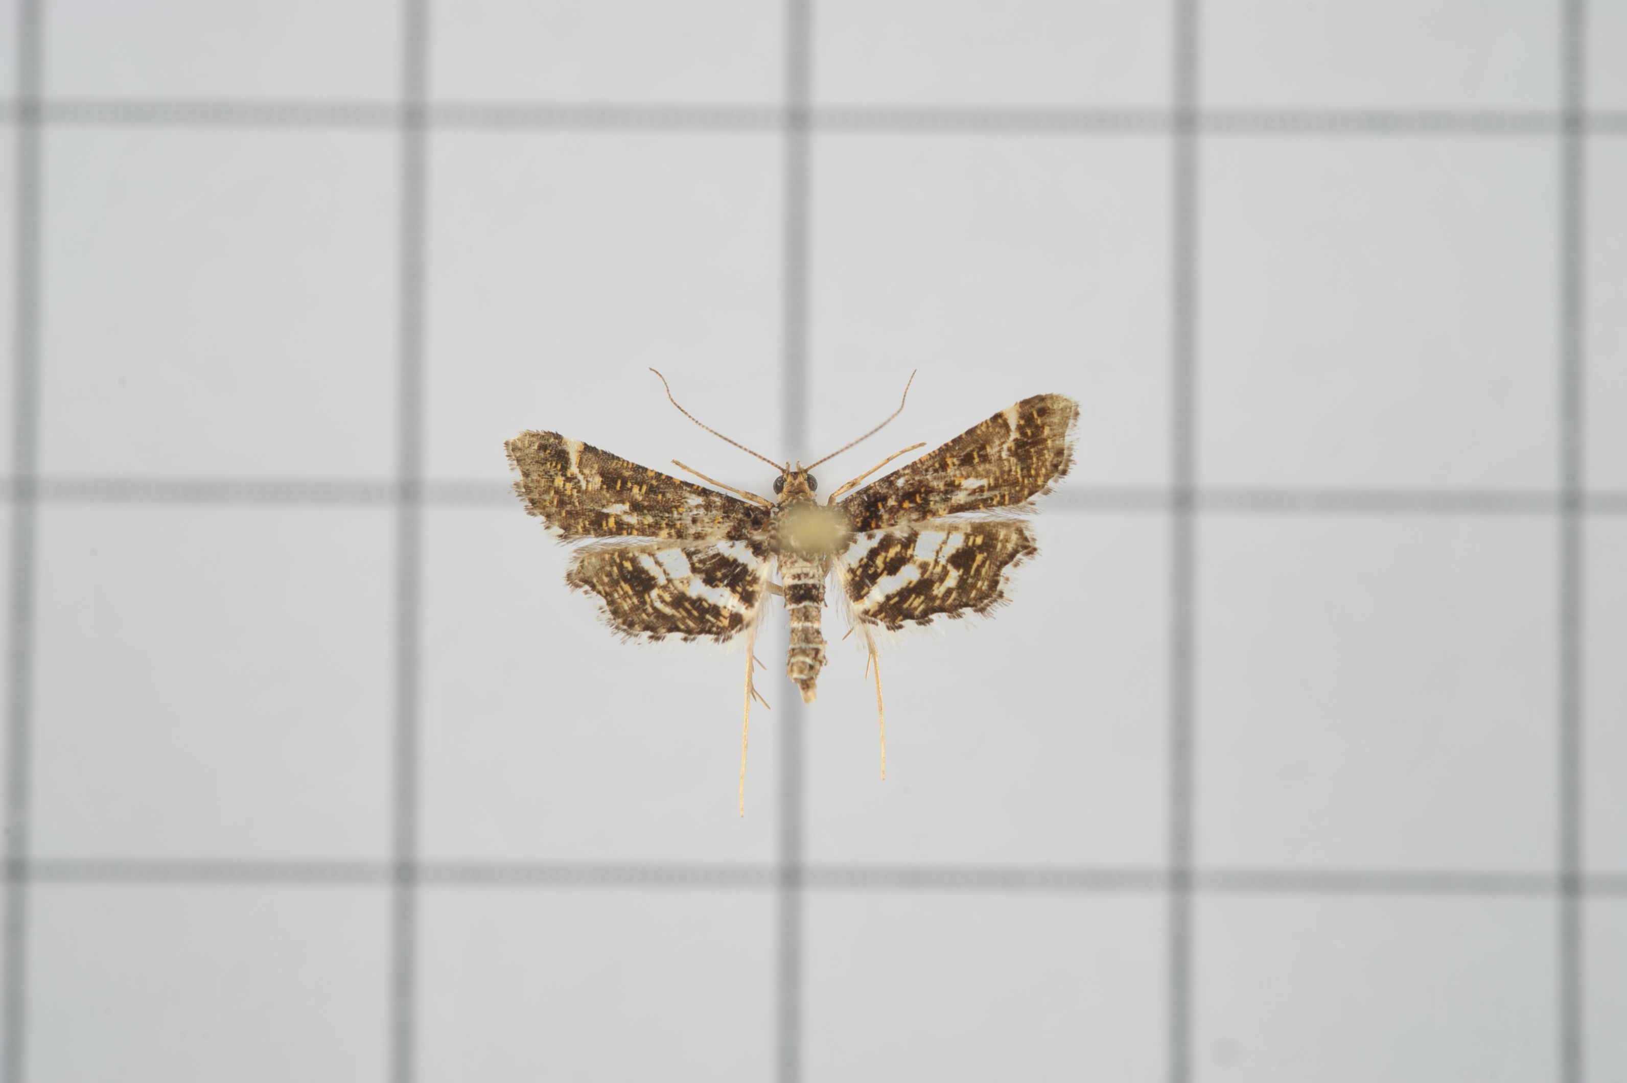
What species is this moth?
Diasemiopsis ramburialis
